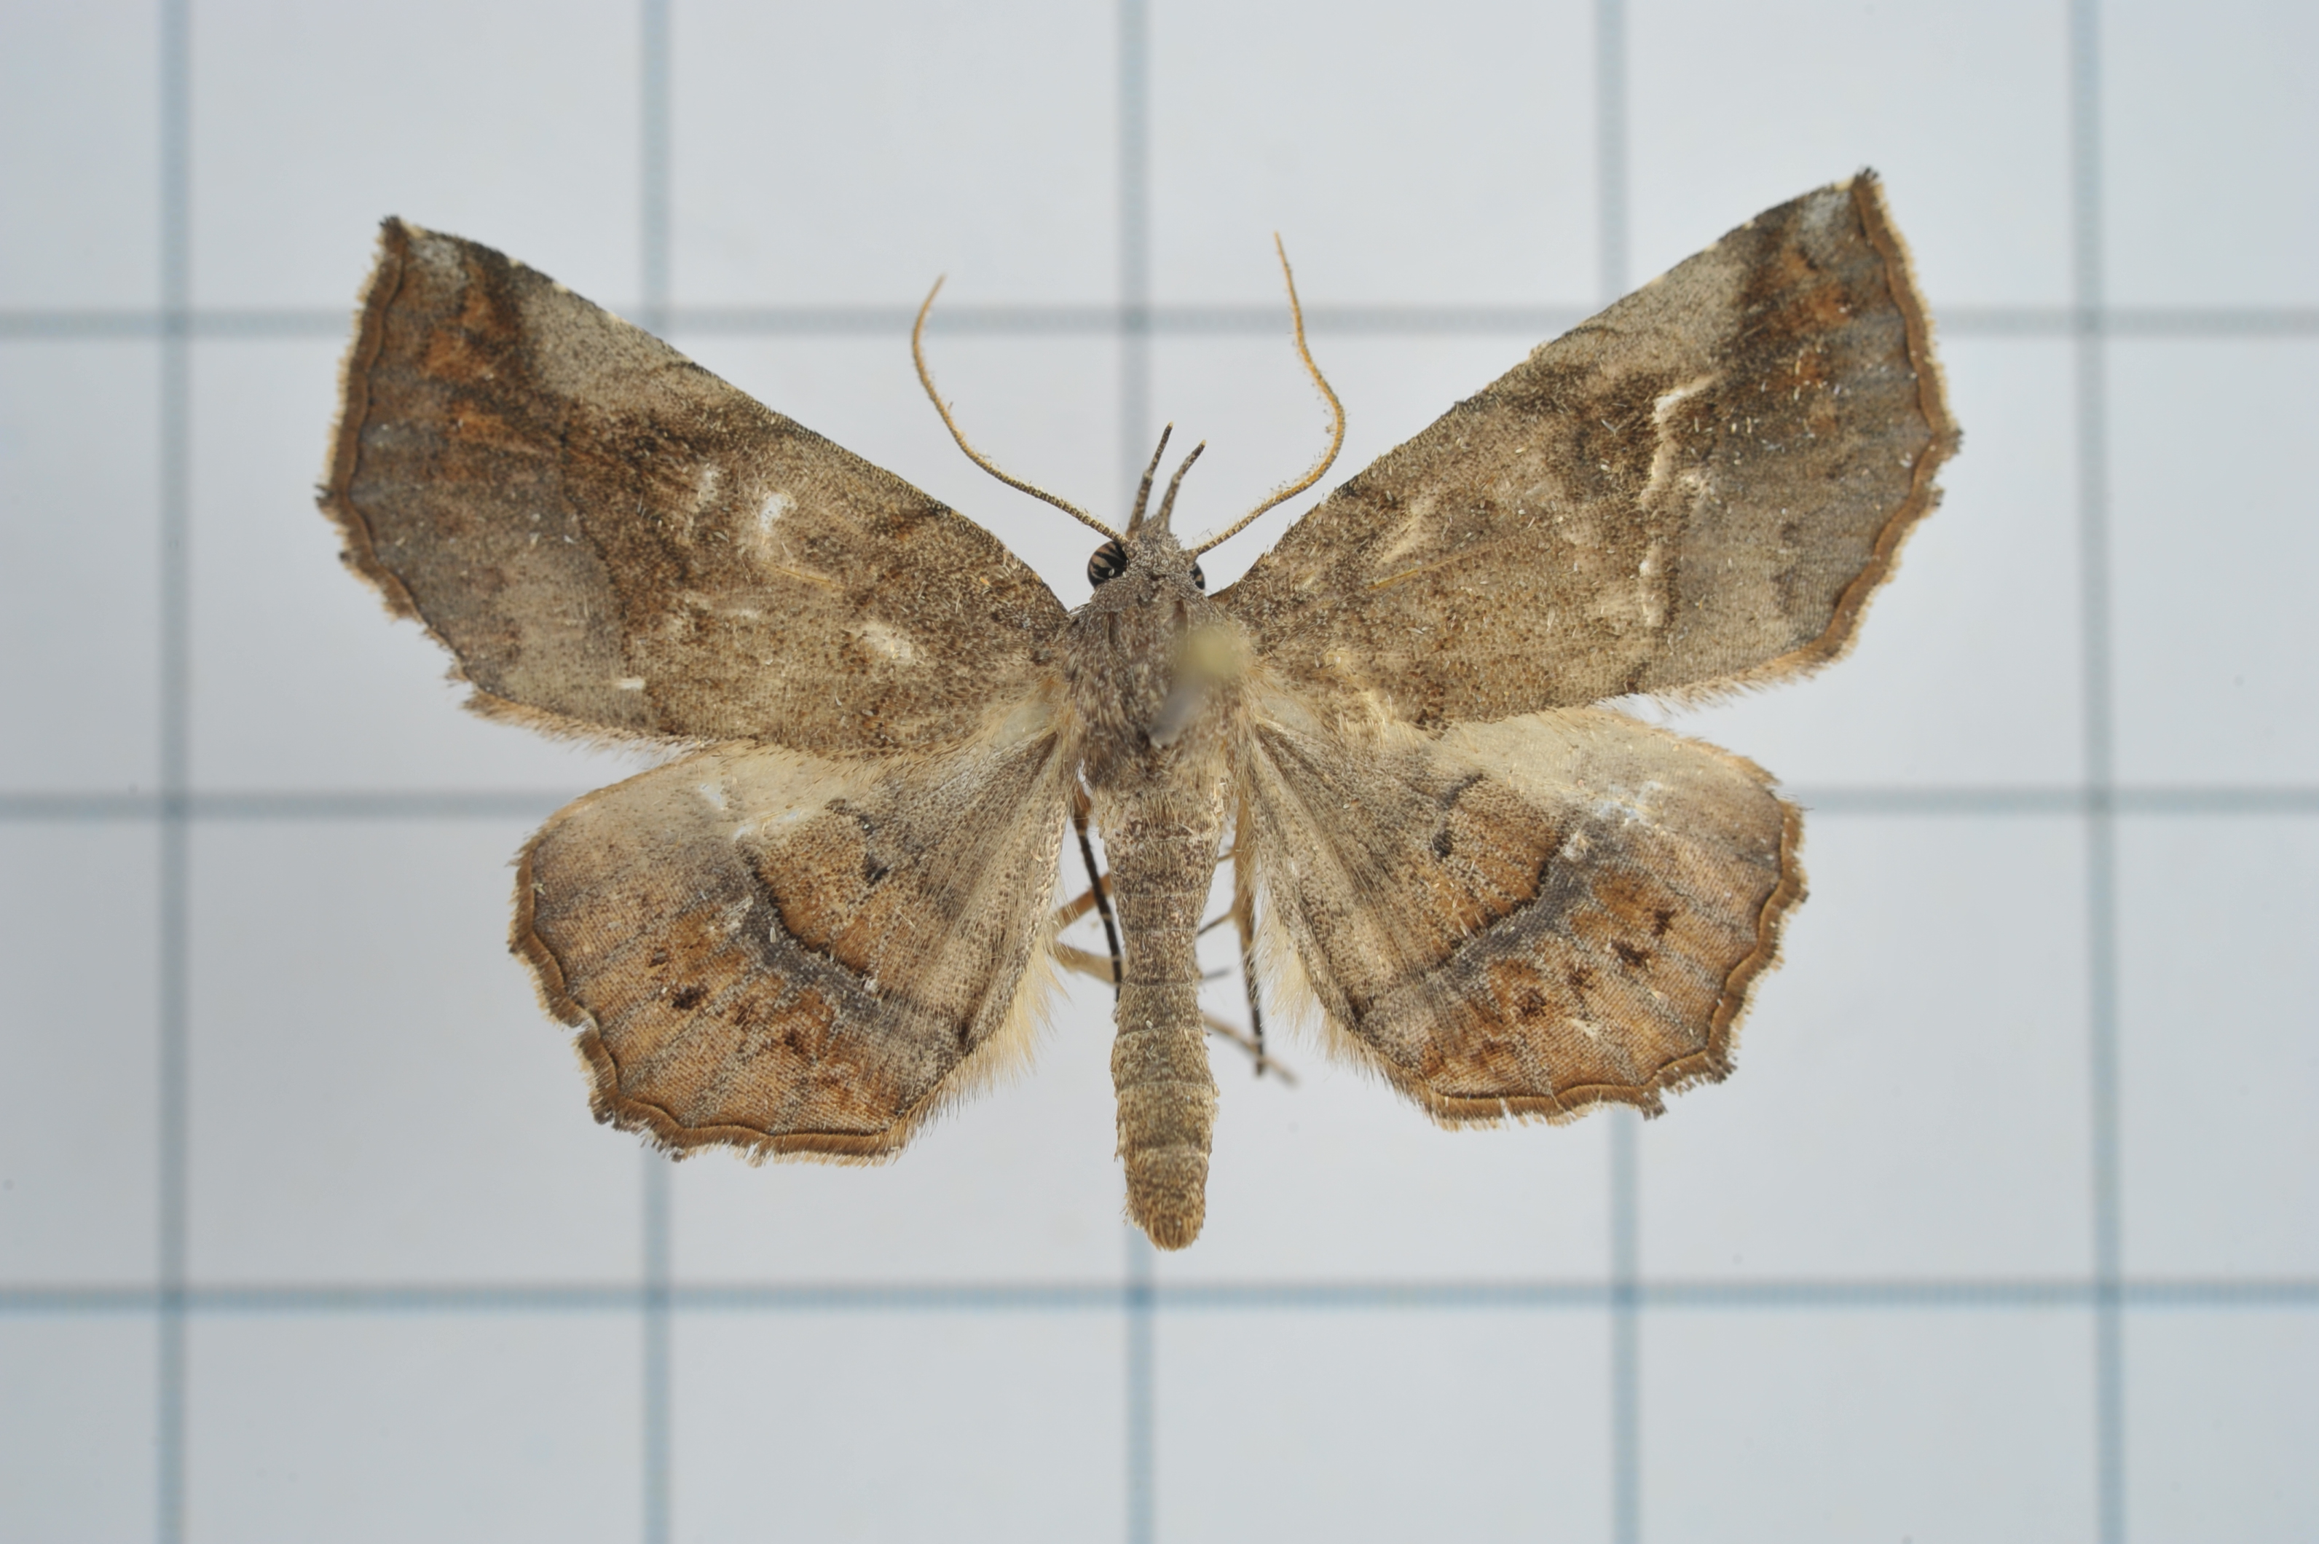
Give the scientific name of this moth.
Pangrapta adusta
